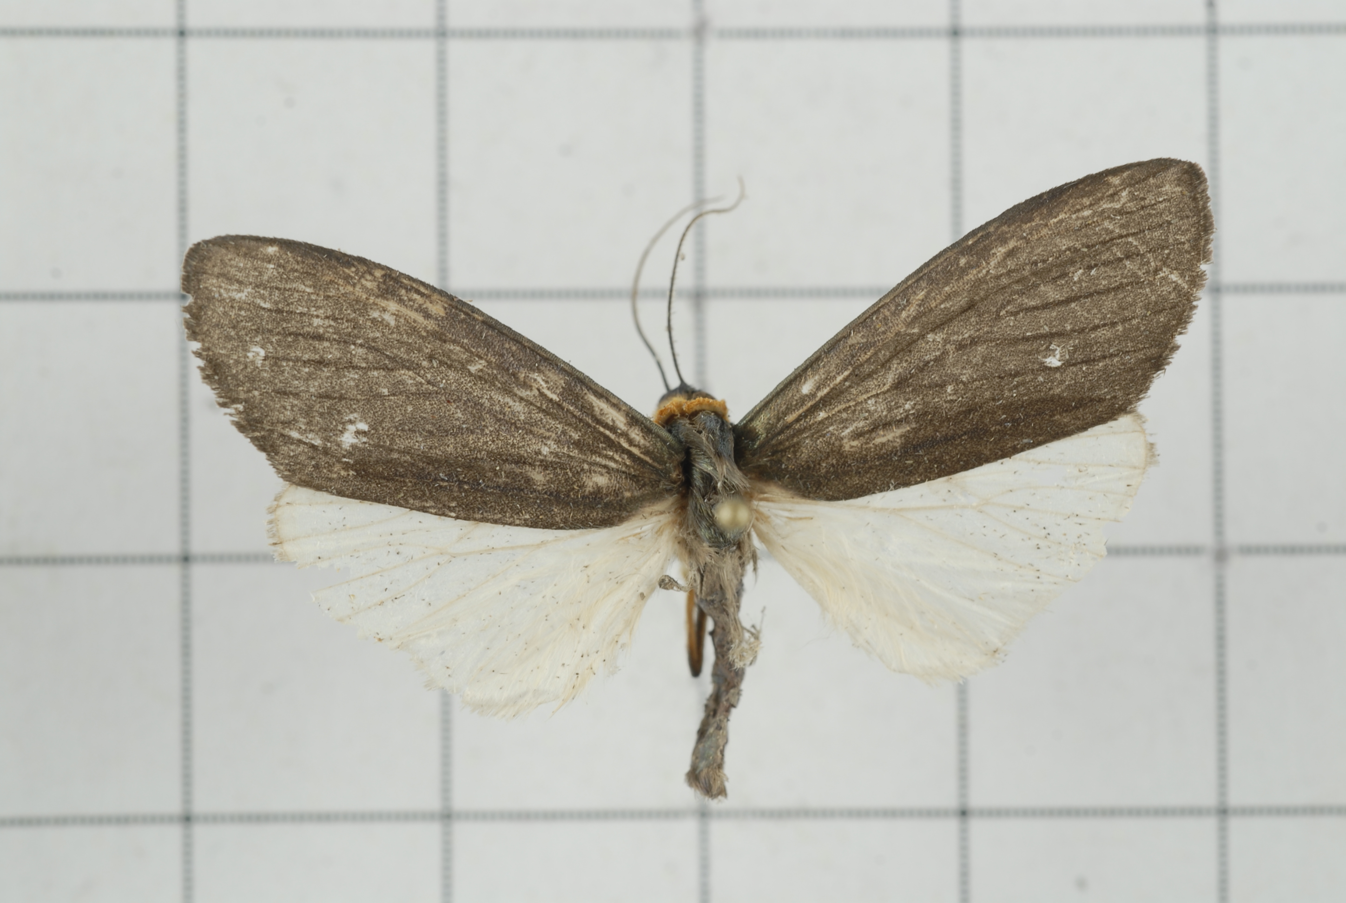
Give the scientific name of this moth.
Paraona staudingeri formosana
